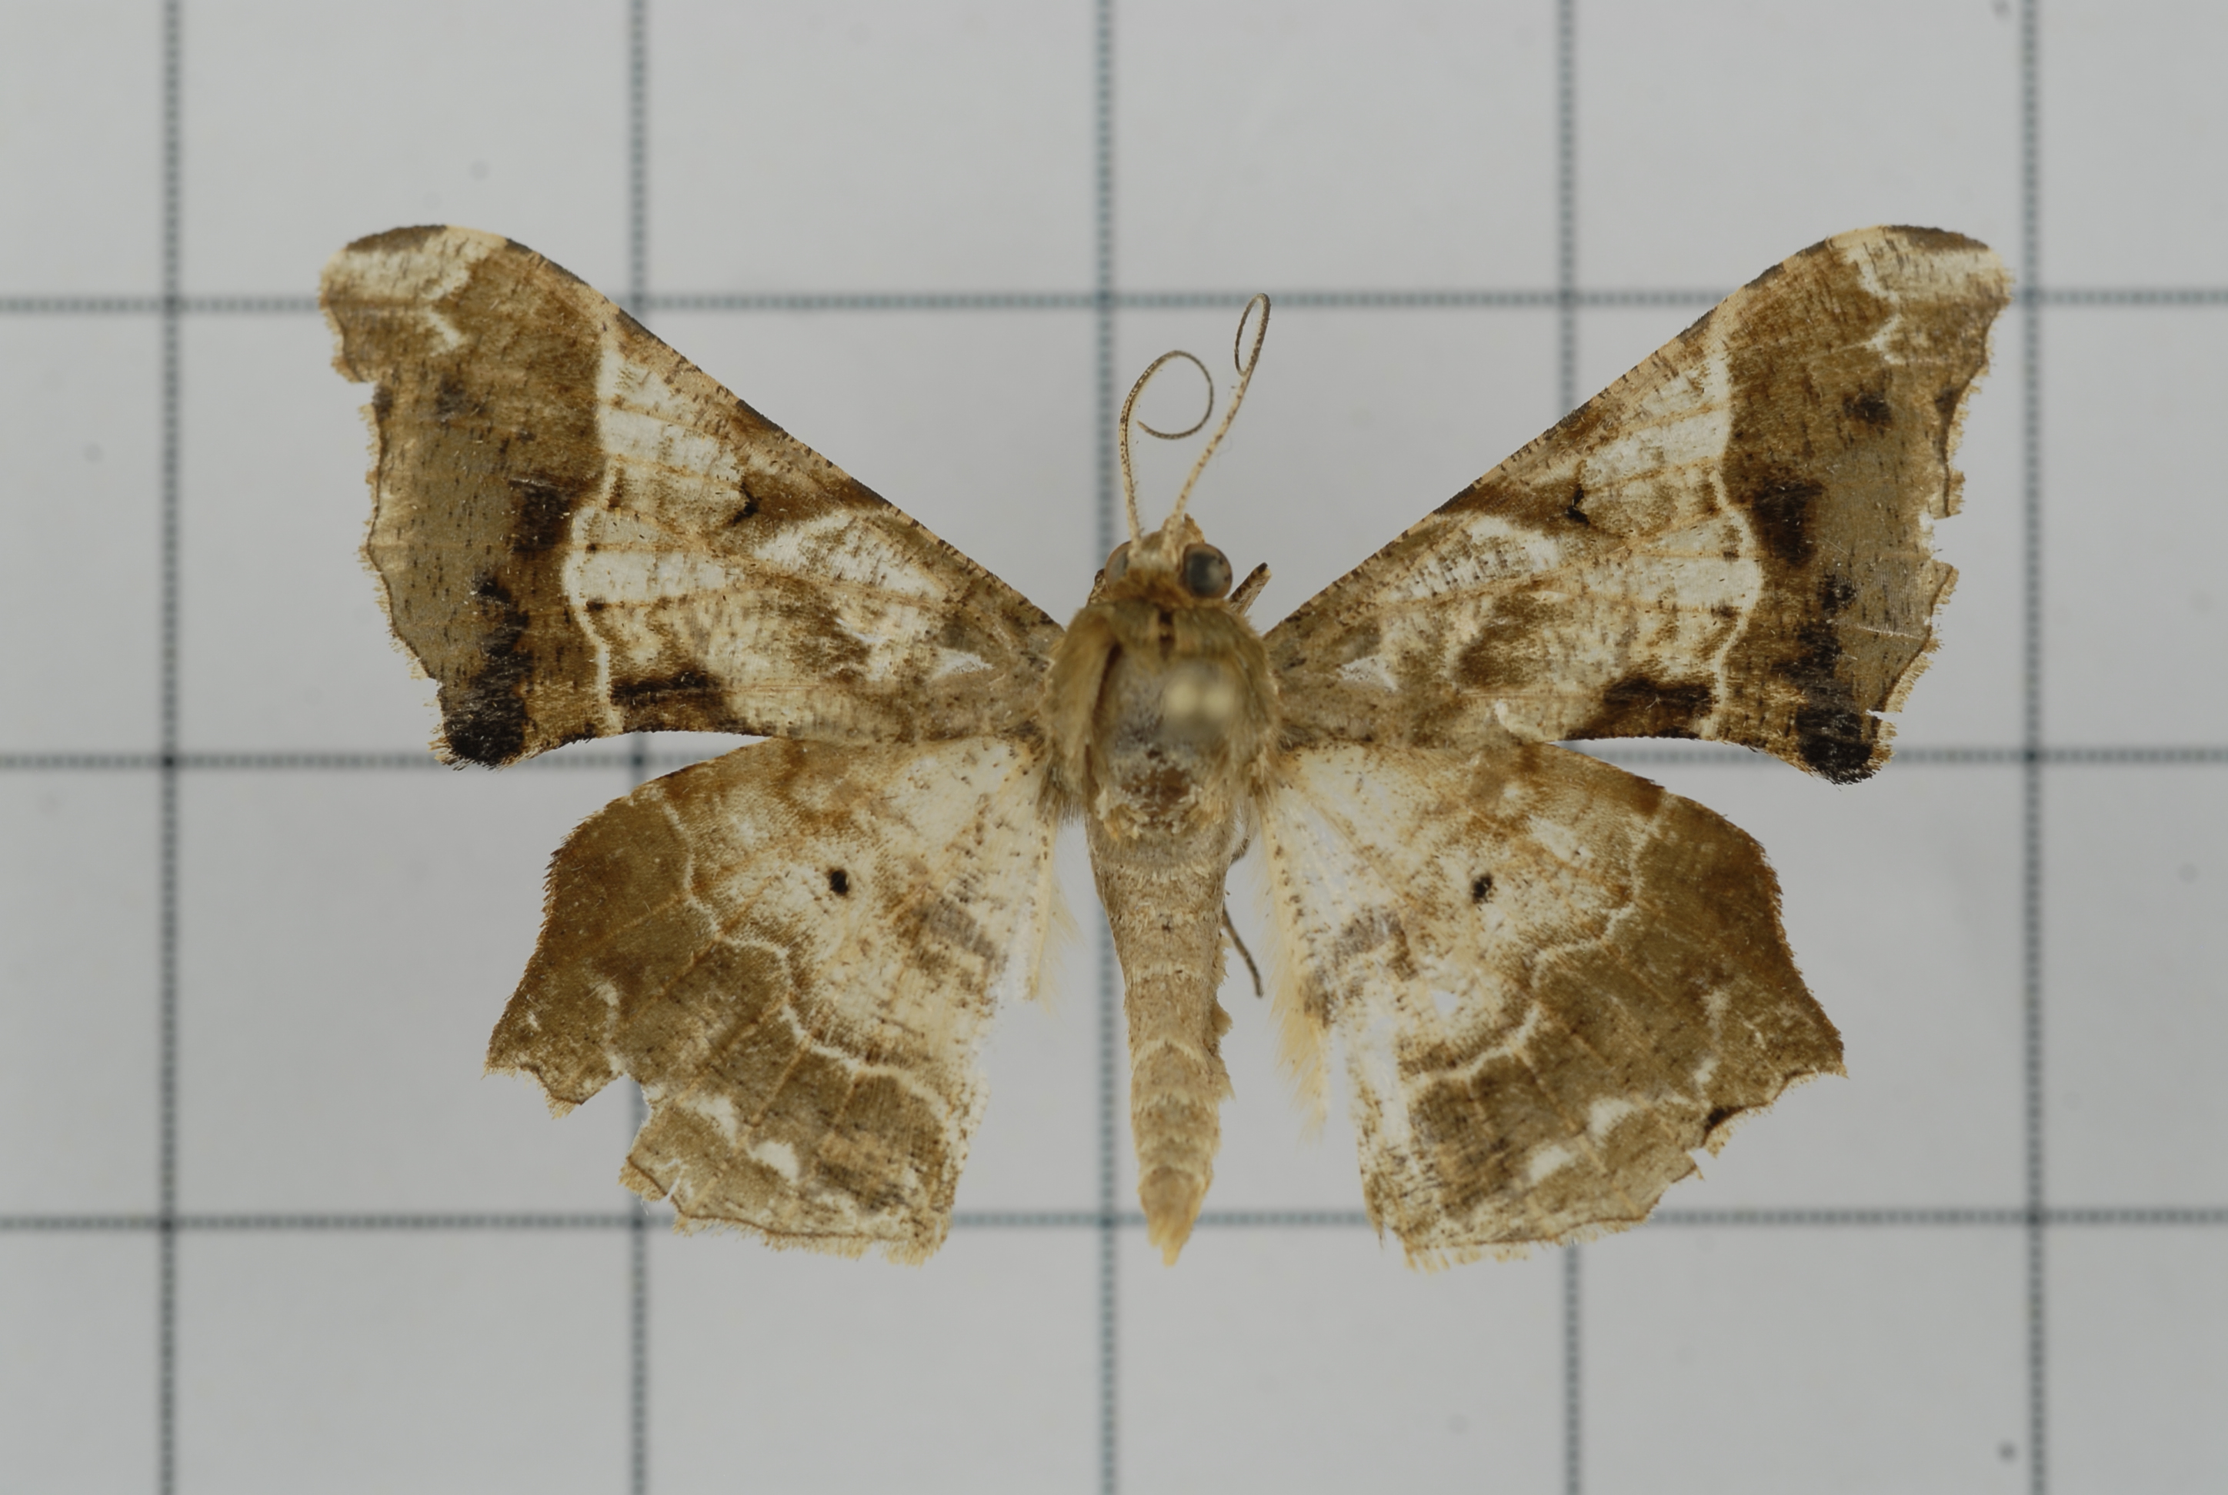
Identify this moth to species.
Krananda oliveomarginata
